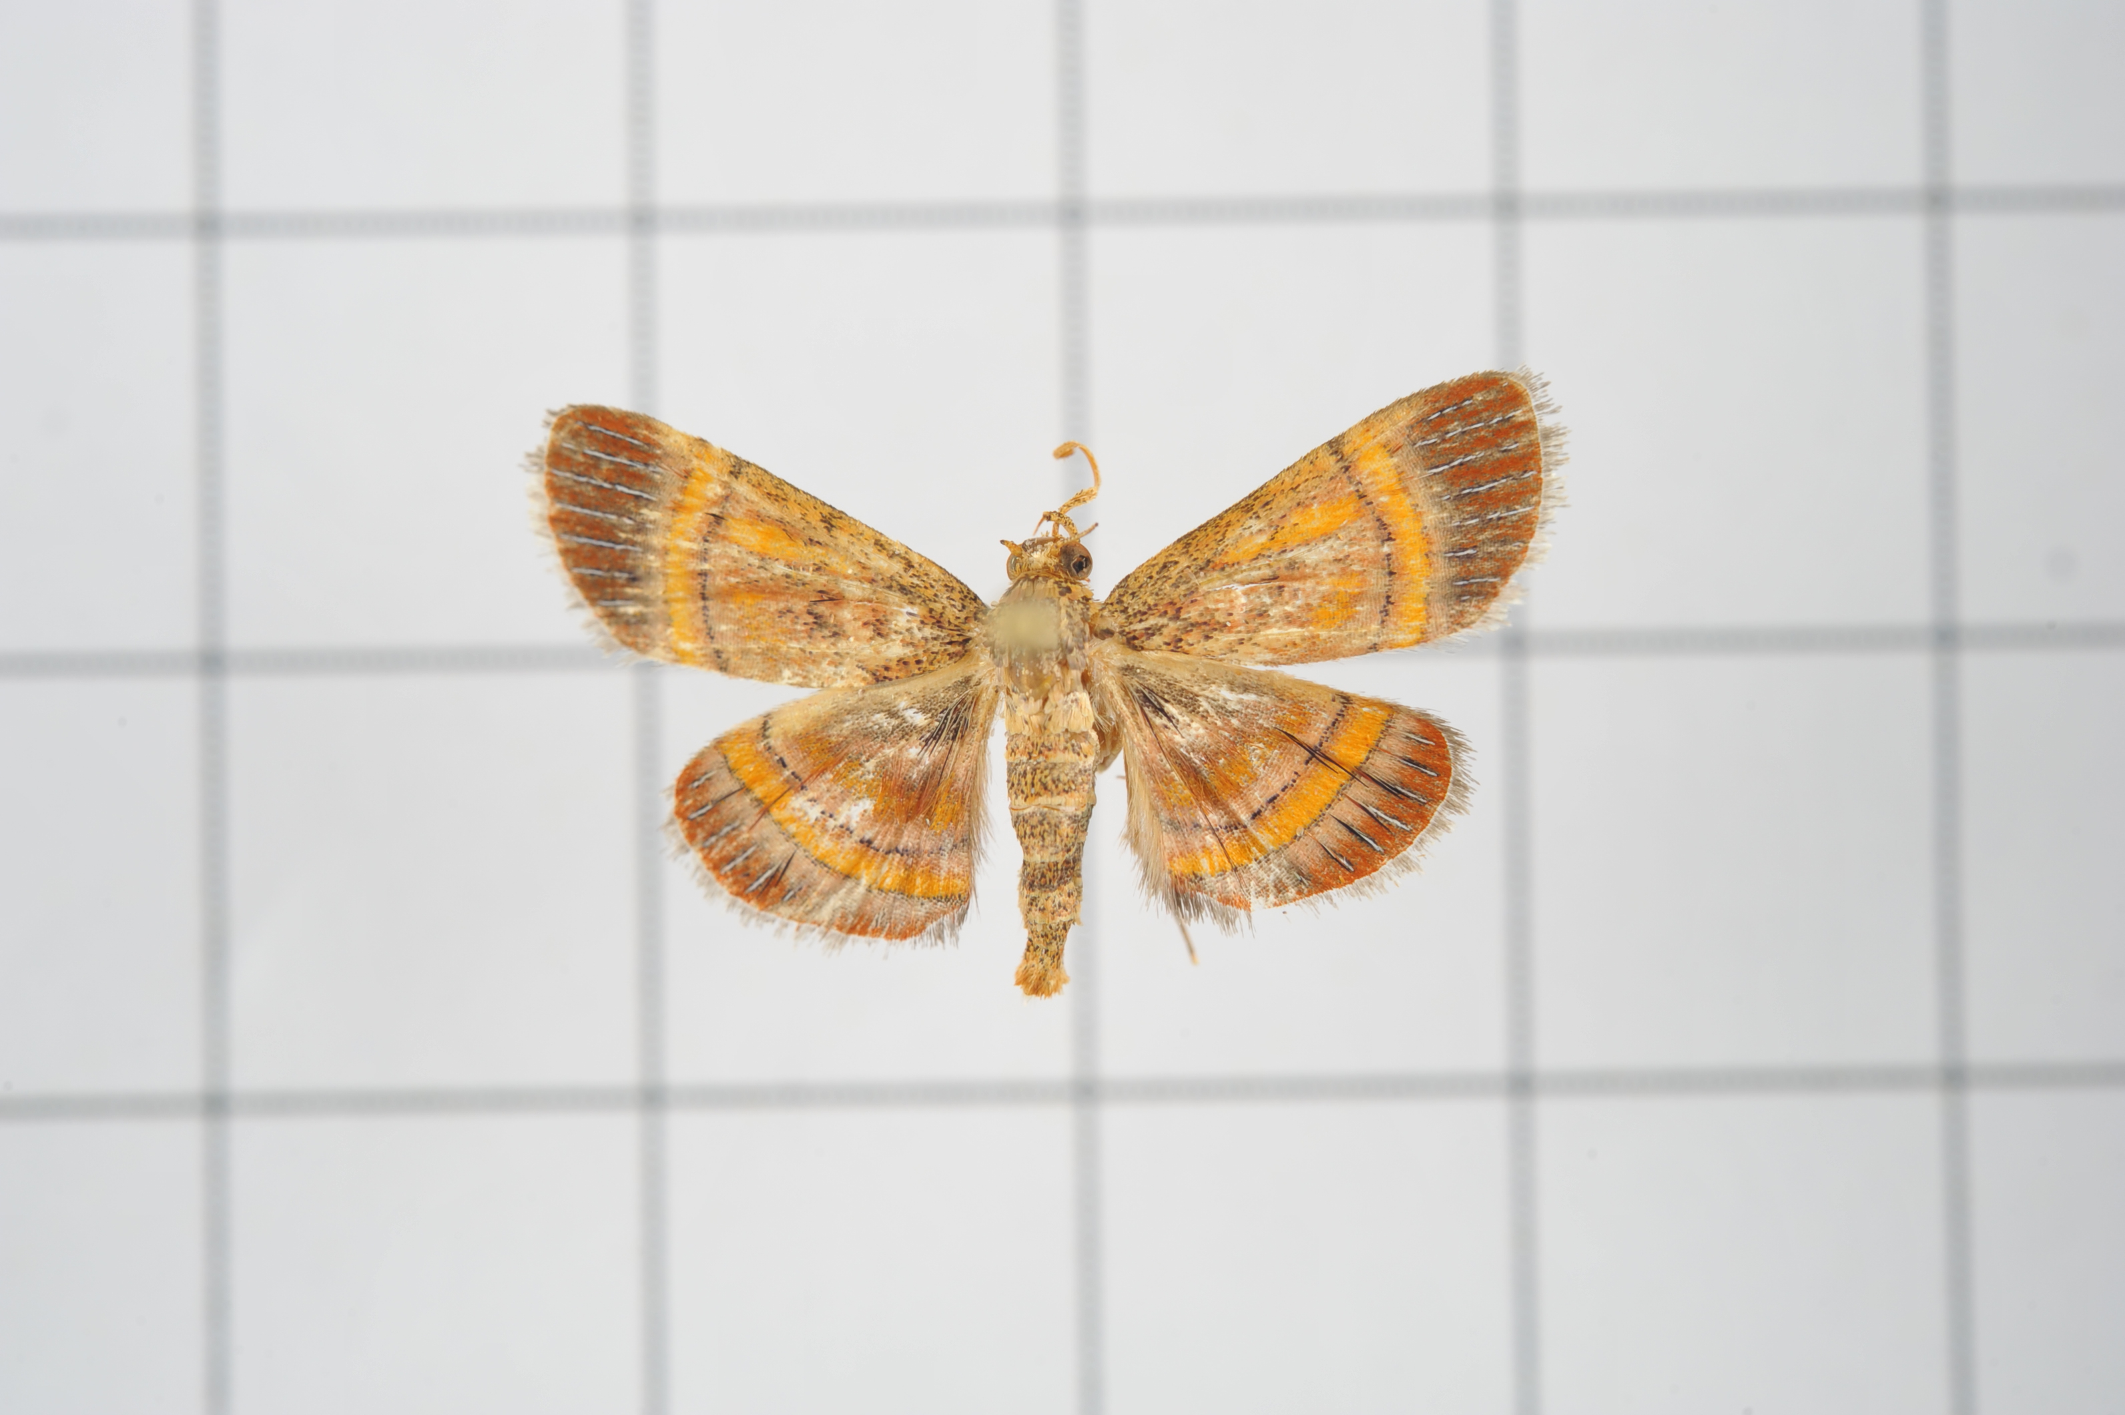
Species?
Lista haraldusalis
